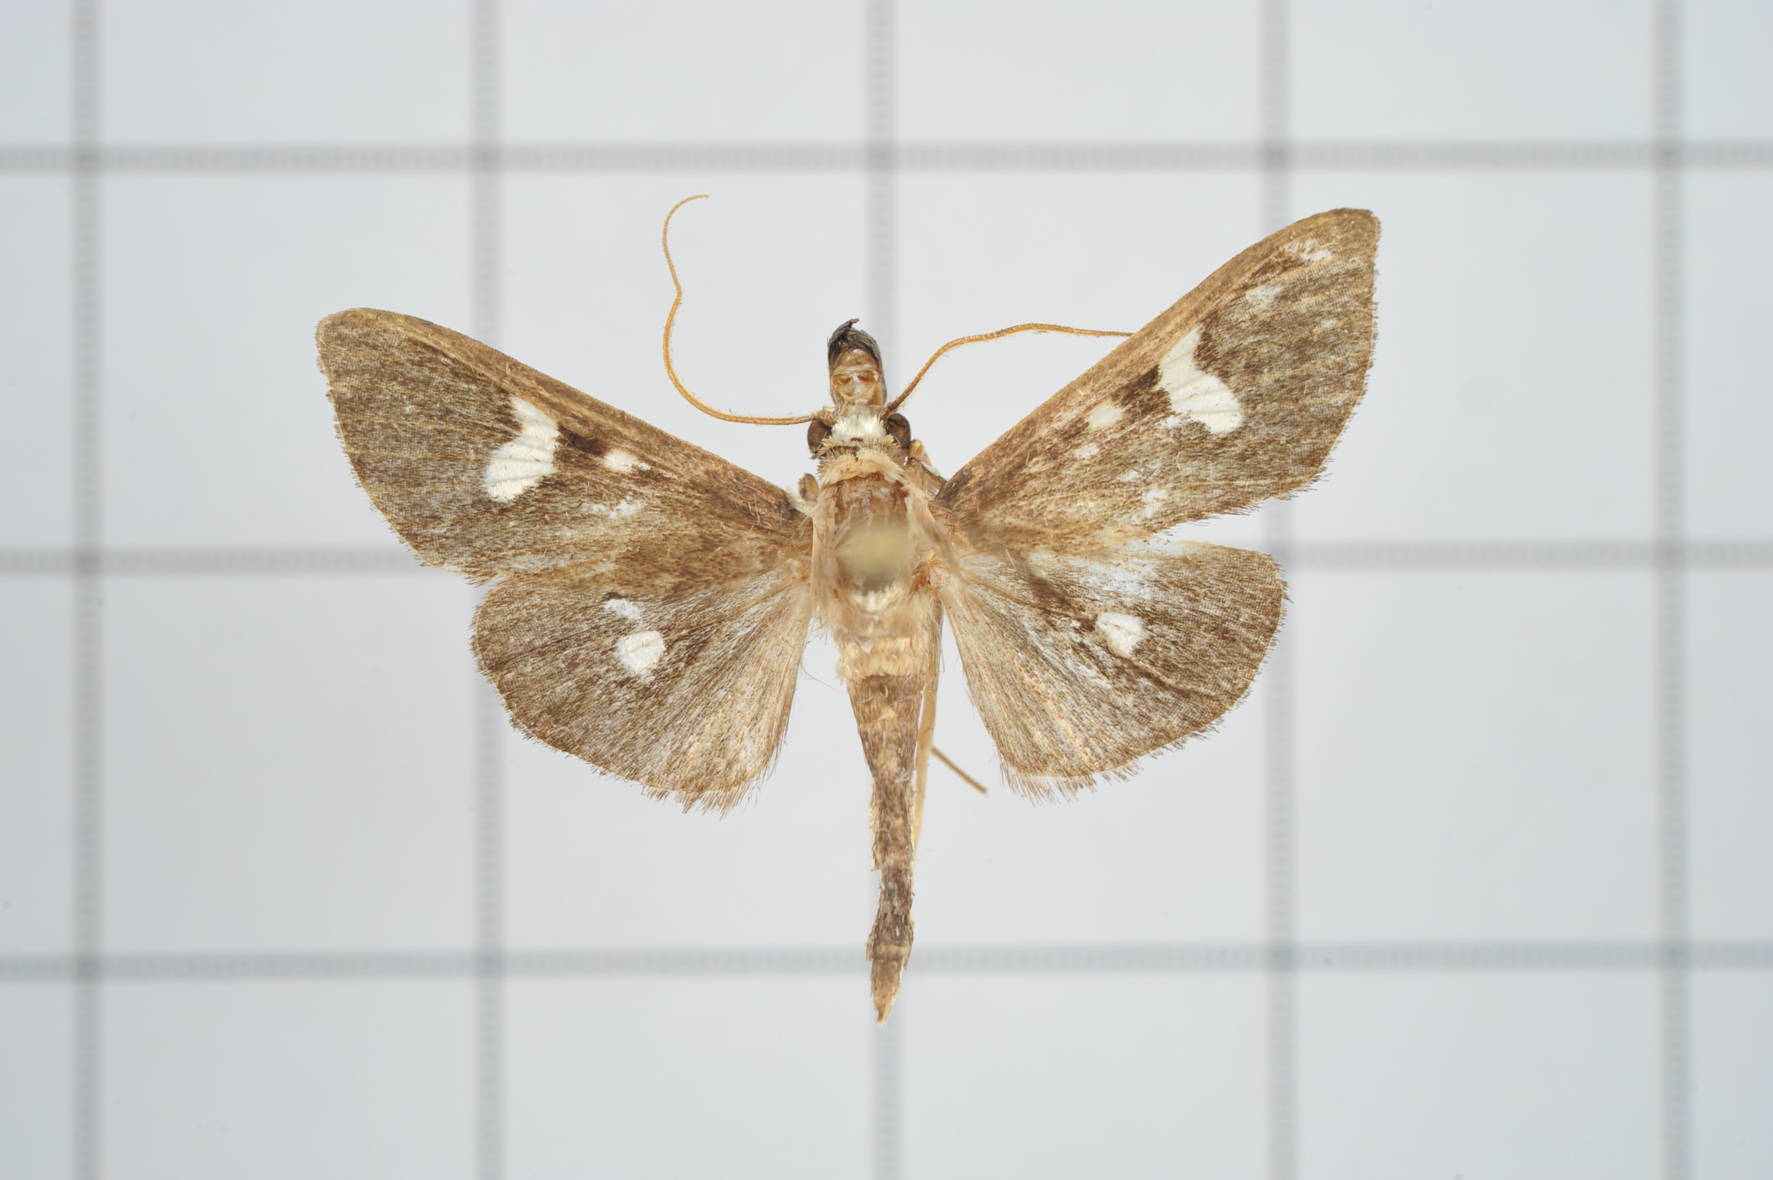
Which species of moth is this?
Nosophora taihokualis
